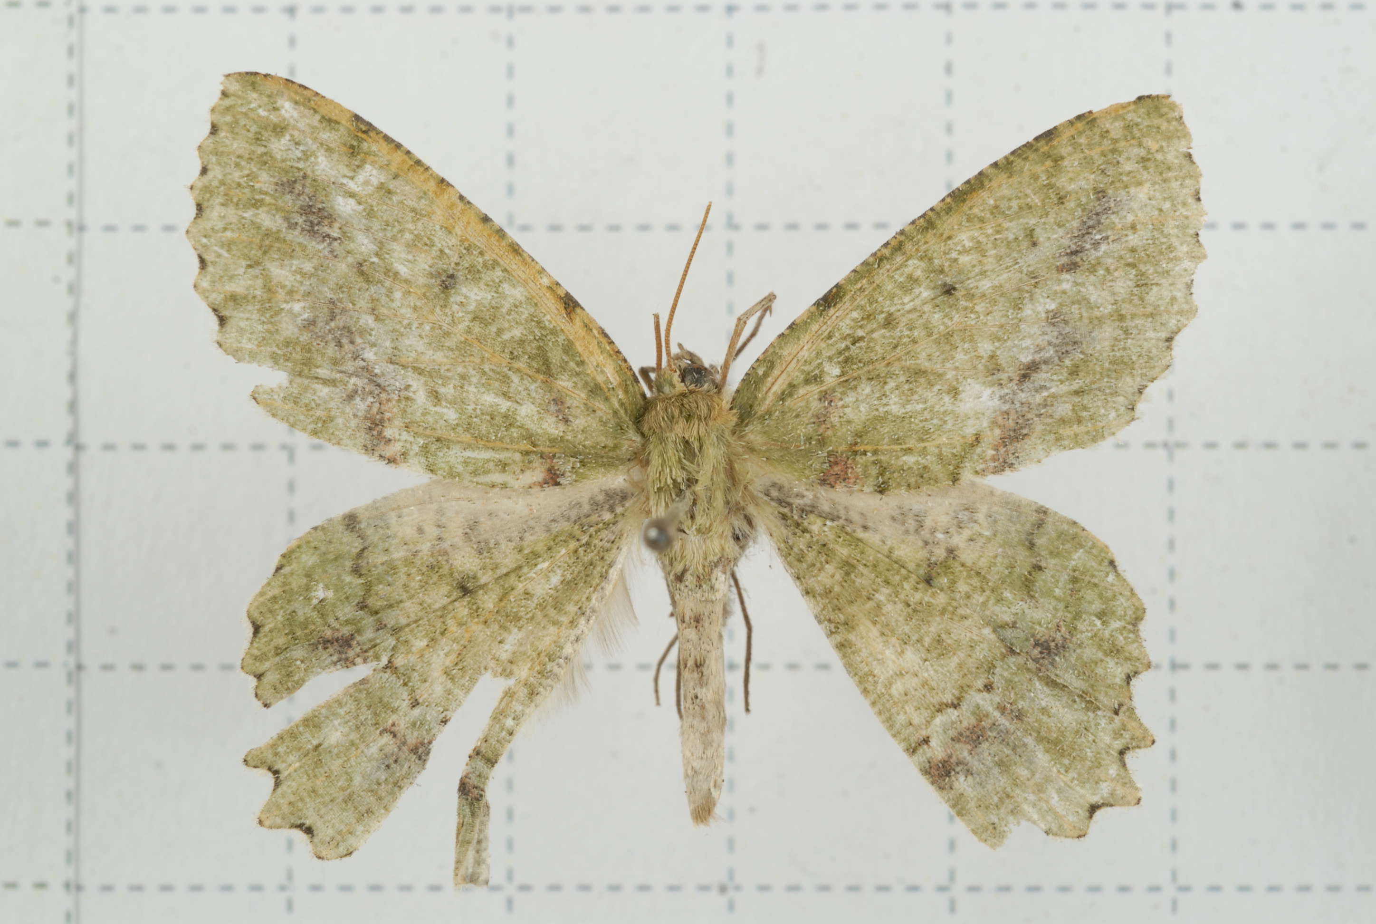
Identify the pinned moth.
Herochroma supraviridaria
